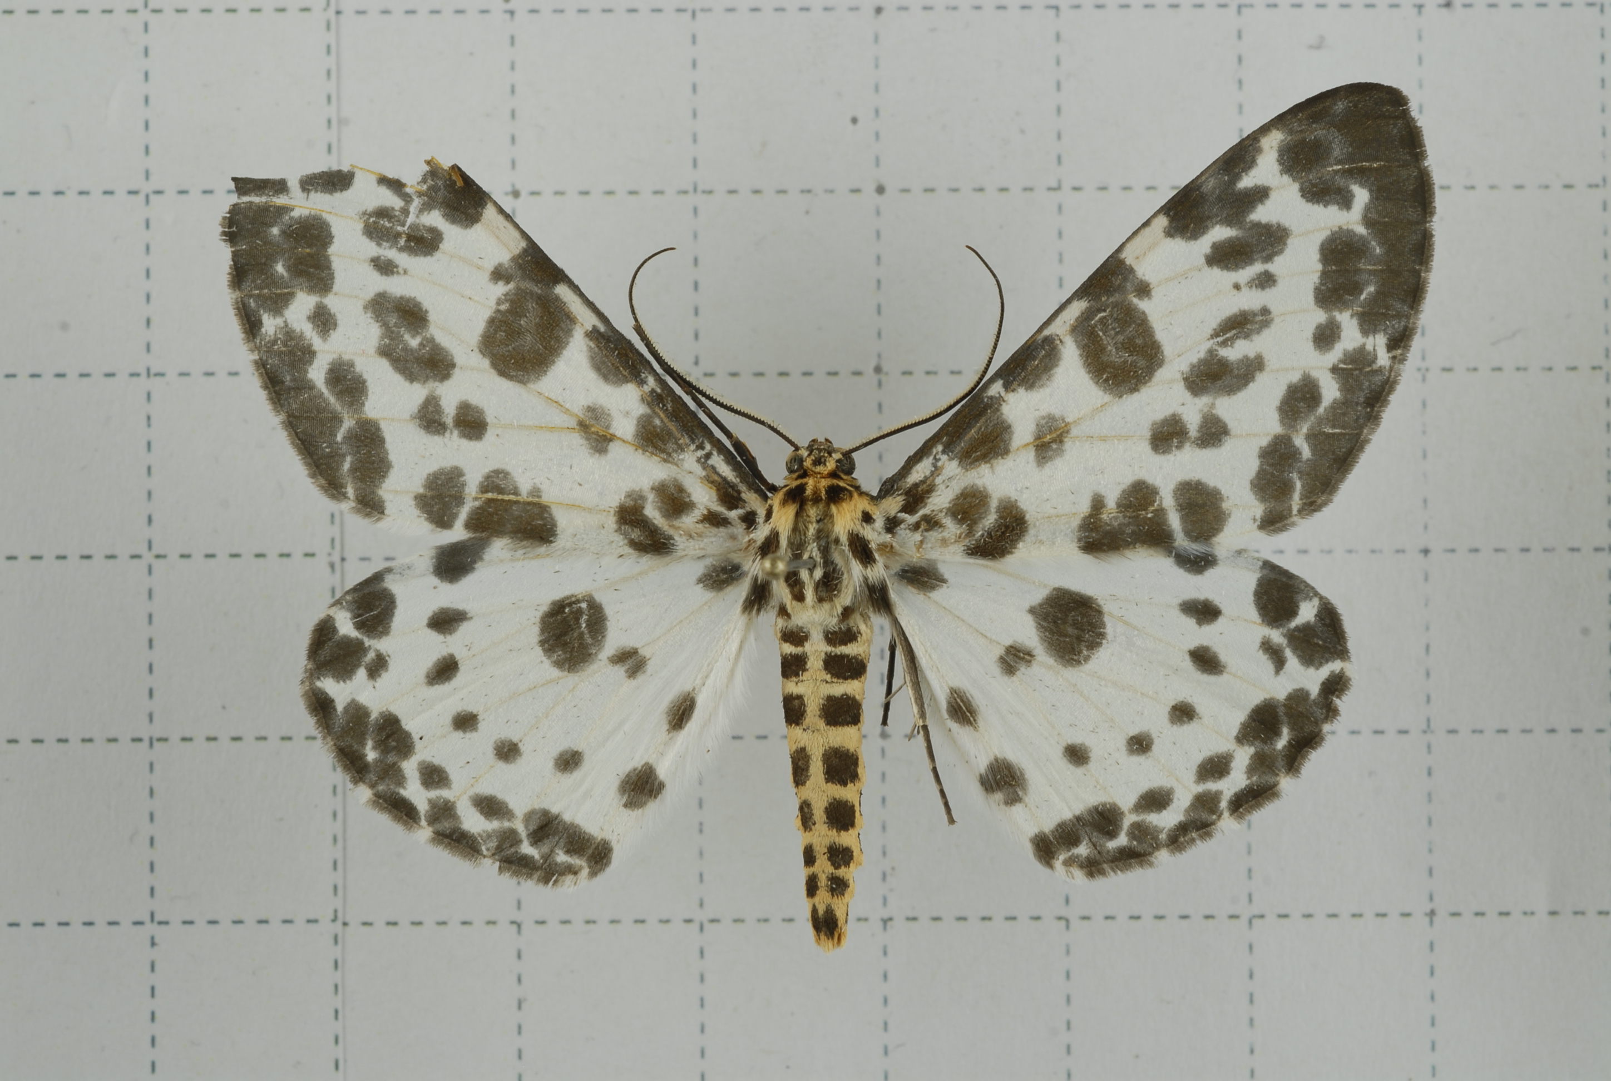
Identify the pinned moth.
Parapercnia giraffata
